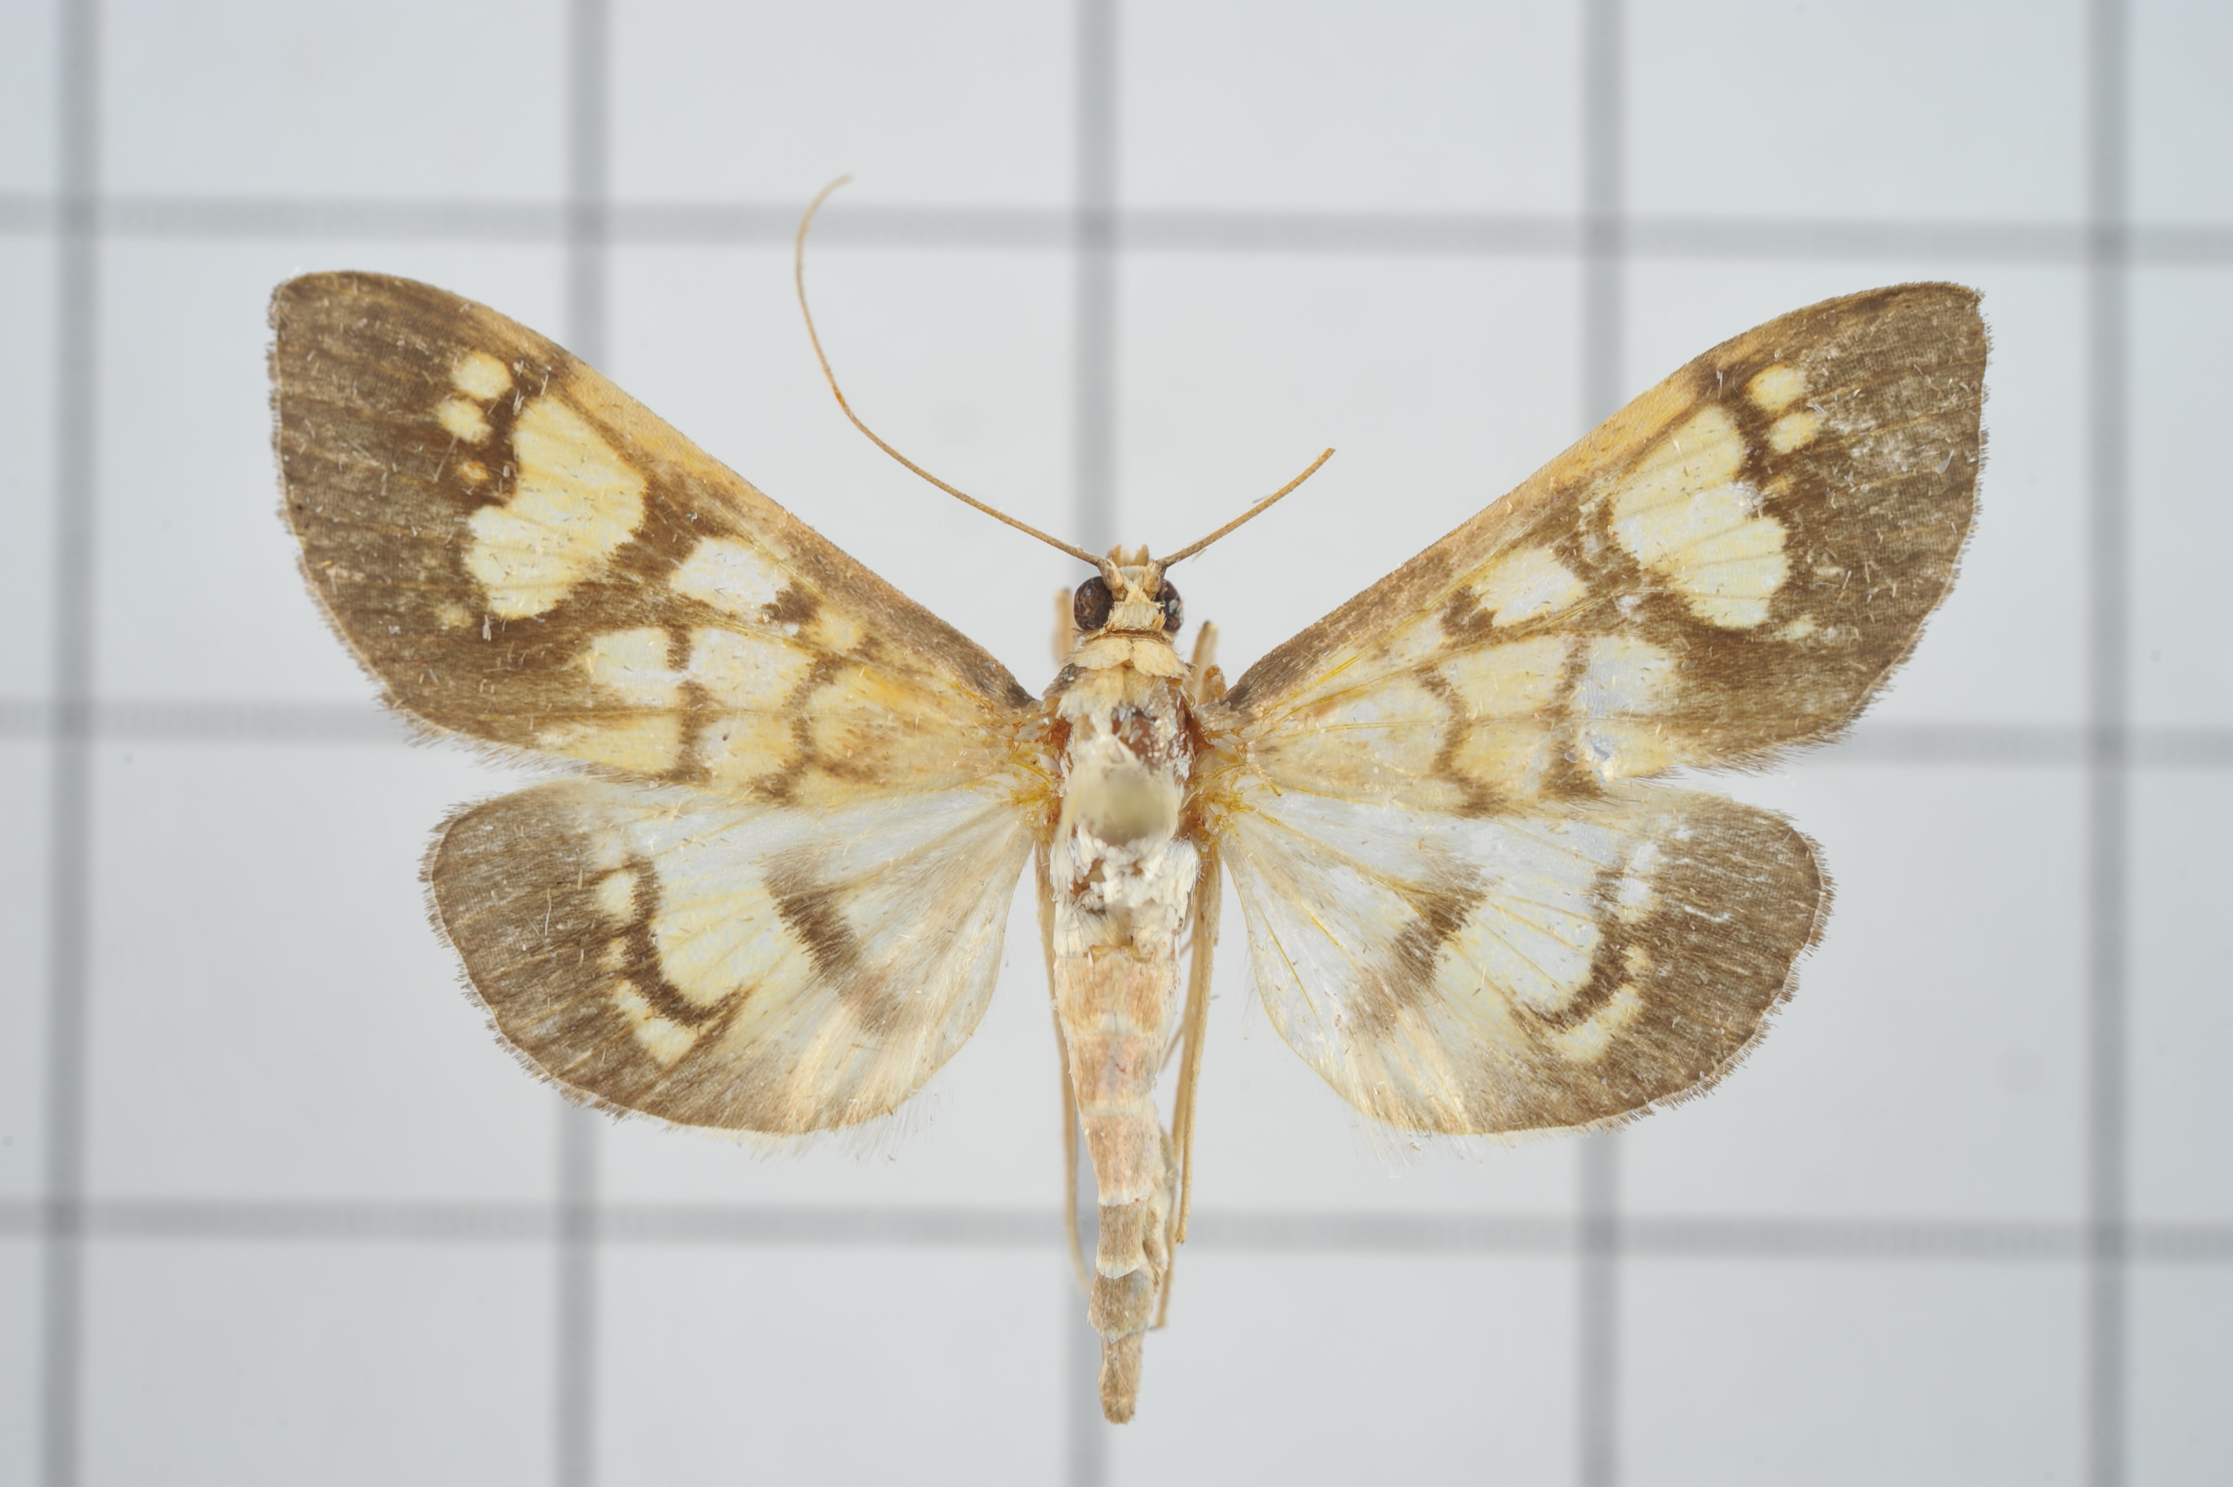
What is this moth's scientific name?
Analthes euryterminalis
